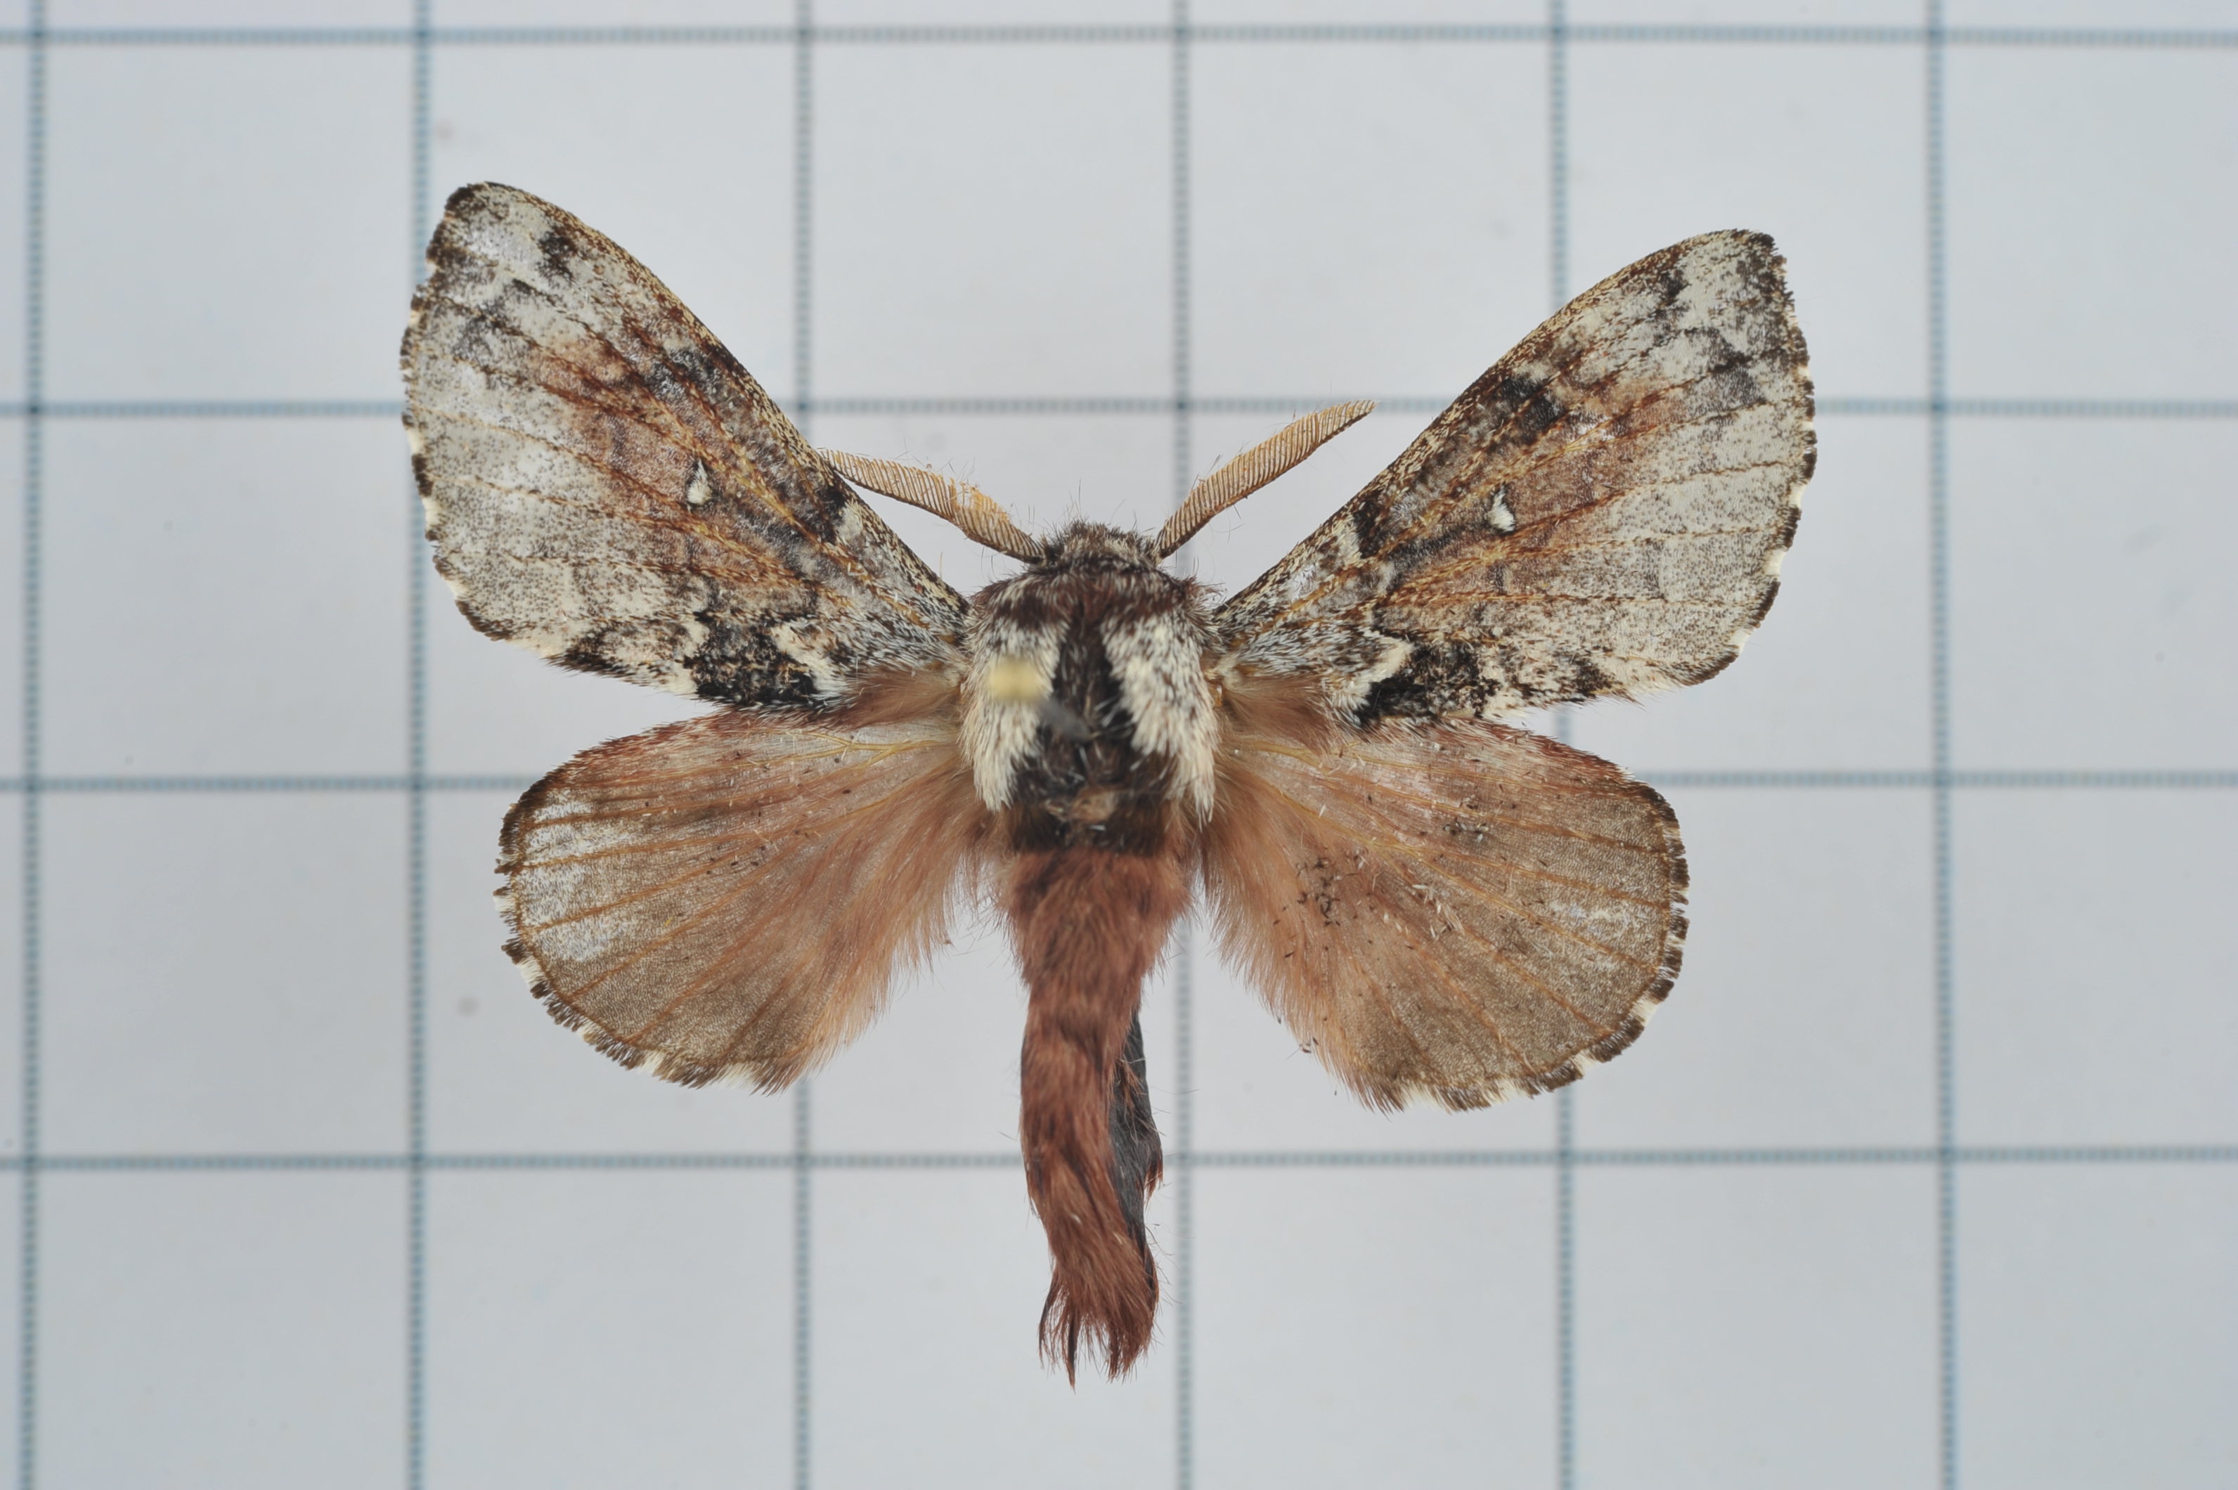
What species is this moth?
Cosmotriche discitincta discitincta
